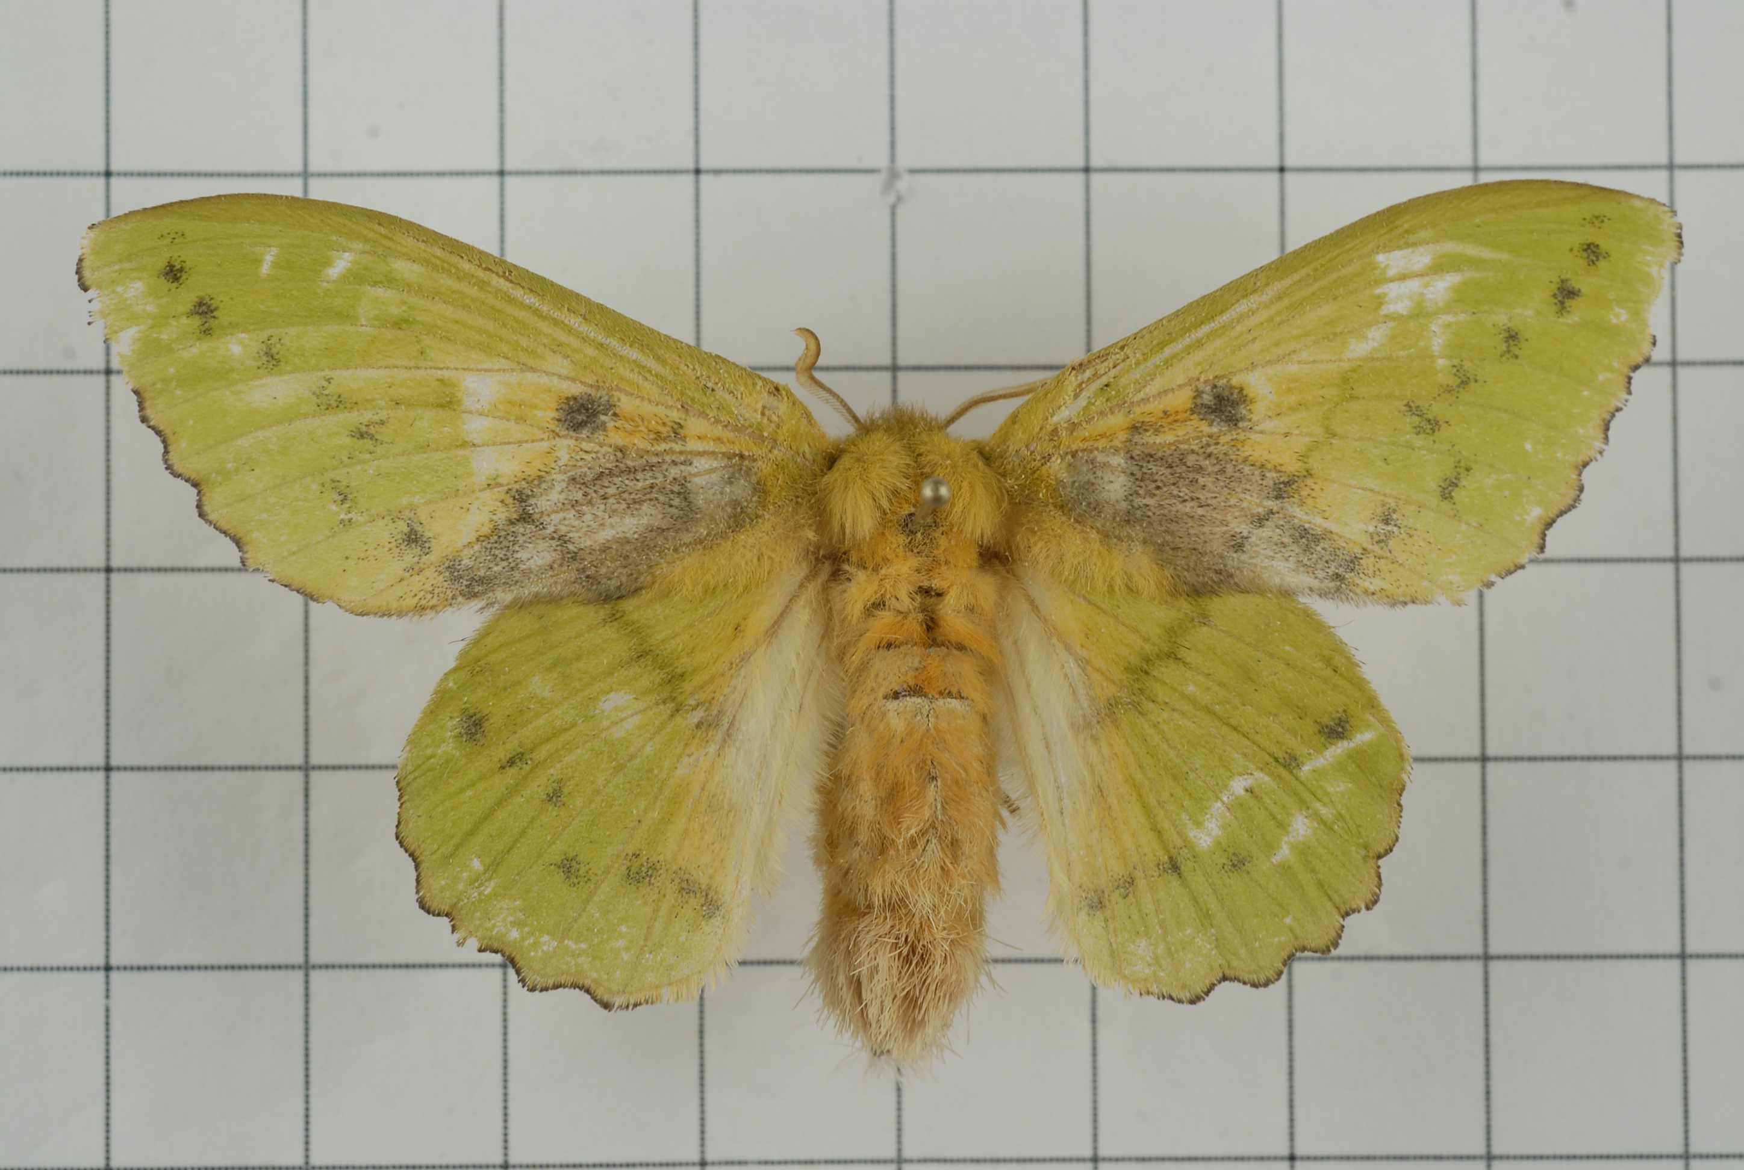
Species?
Trabala vishnou guttata
